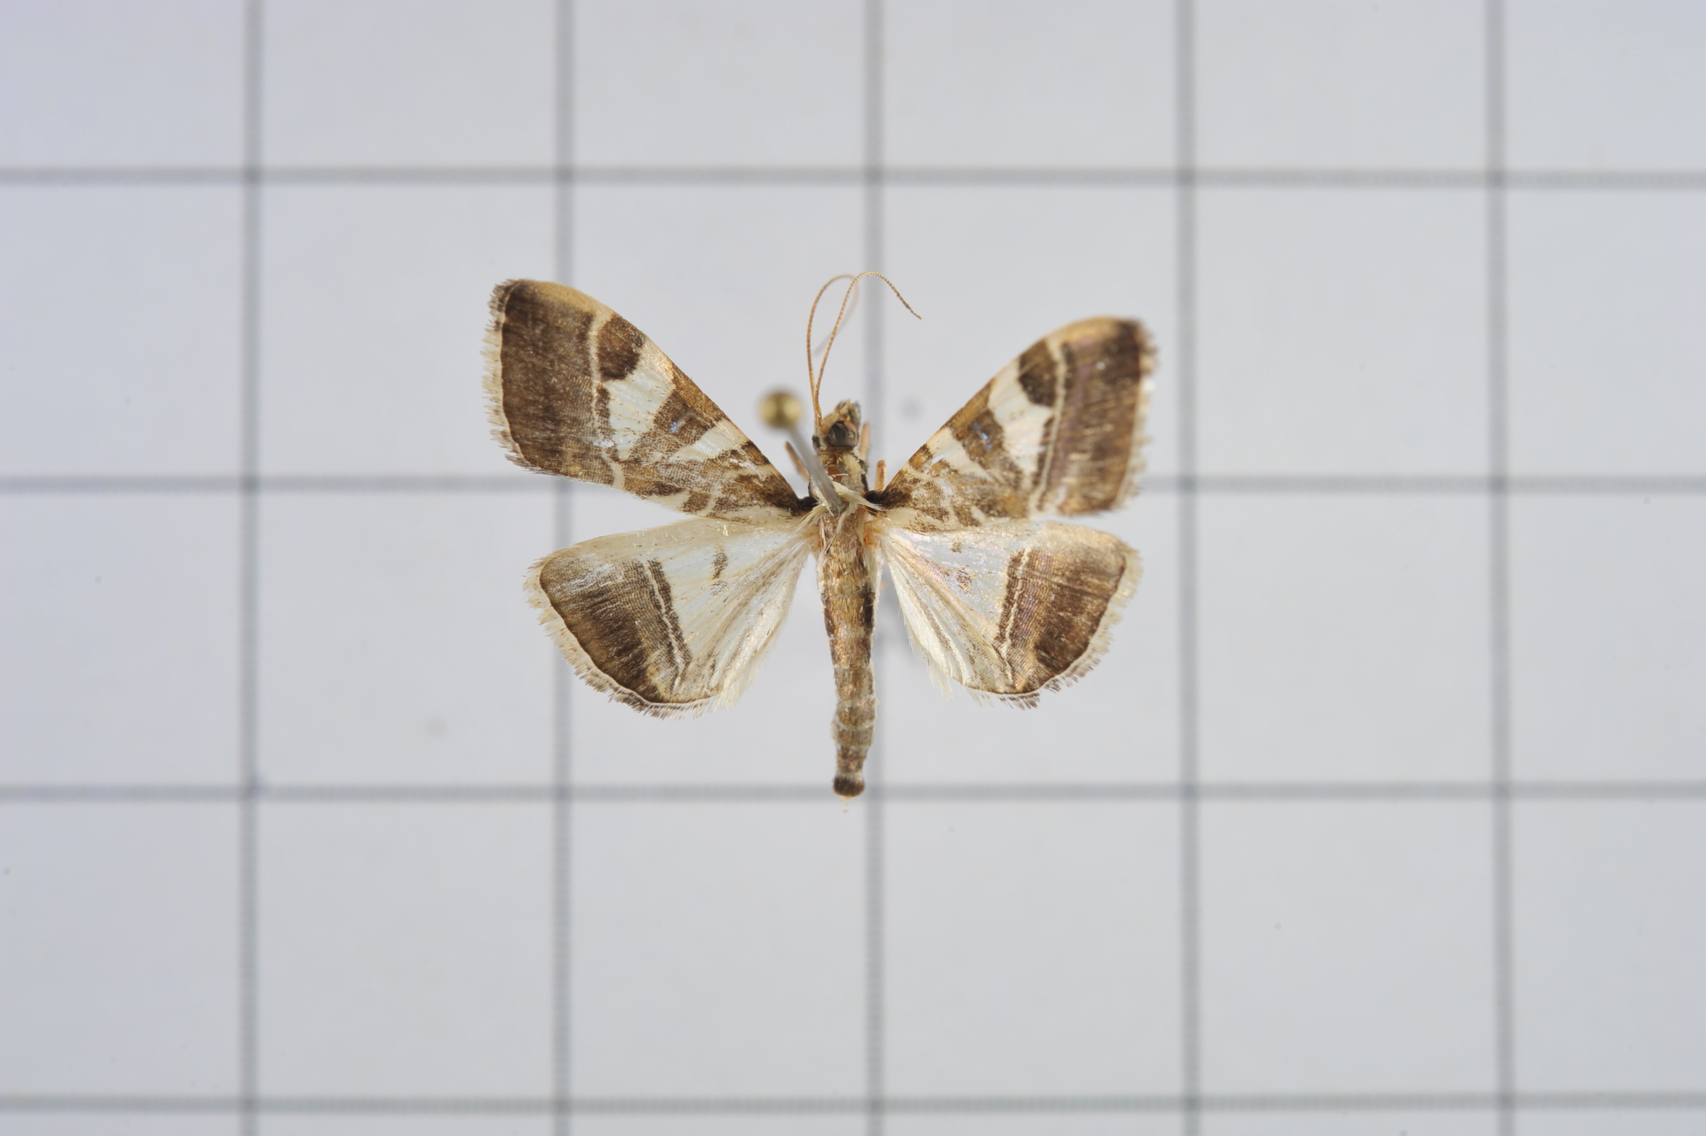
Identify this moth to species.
Agrioglypta itysalis
